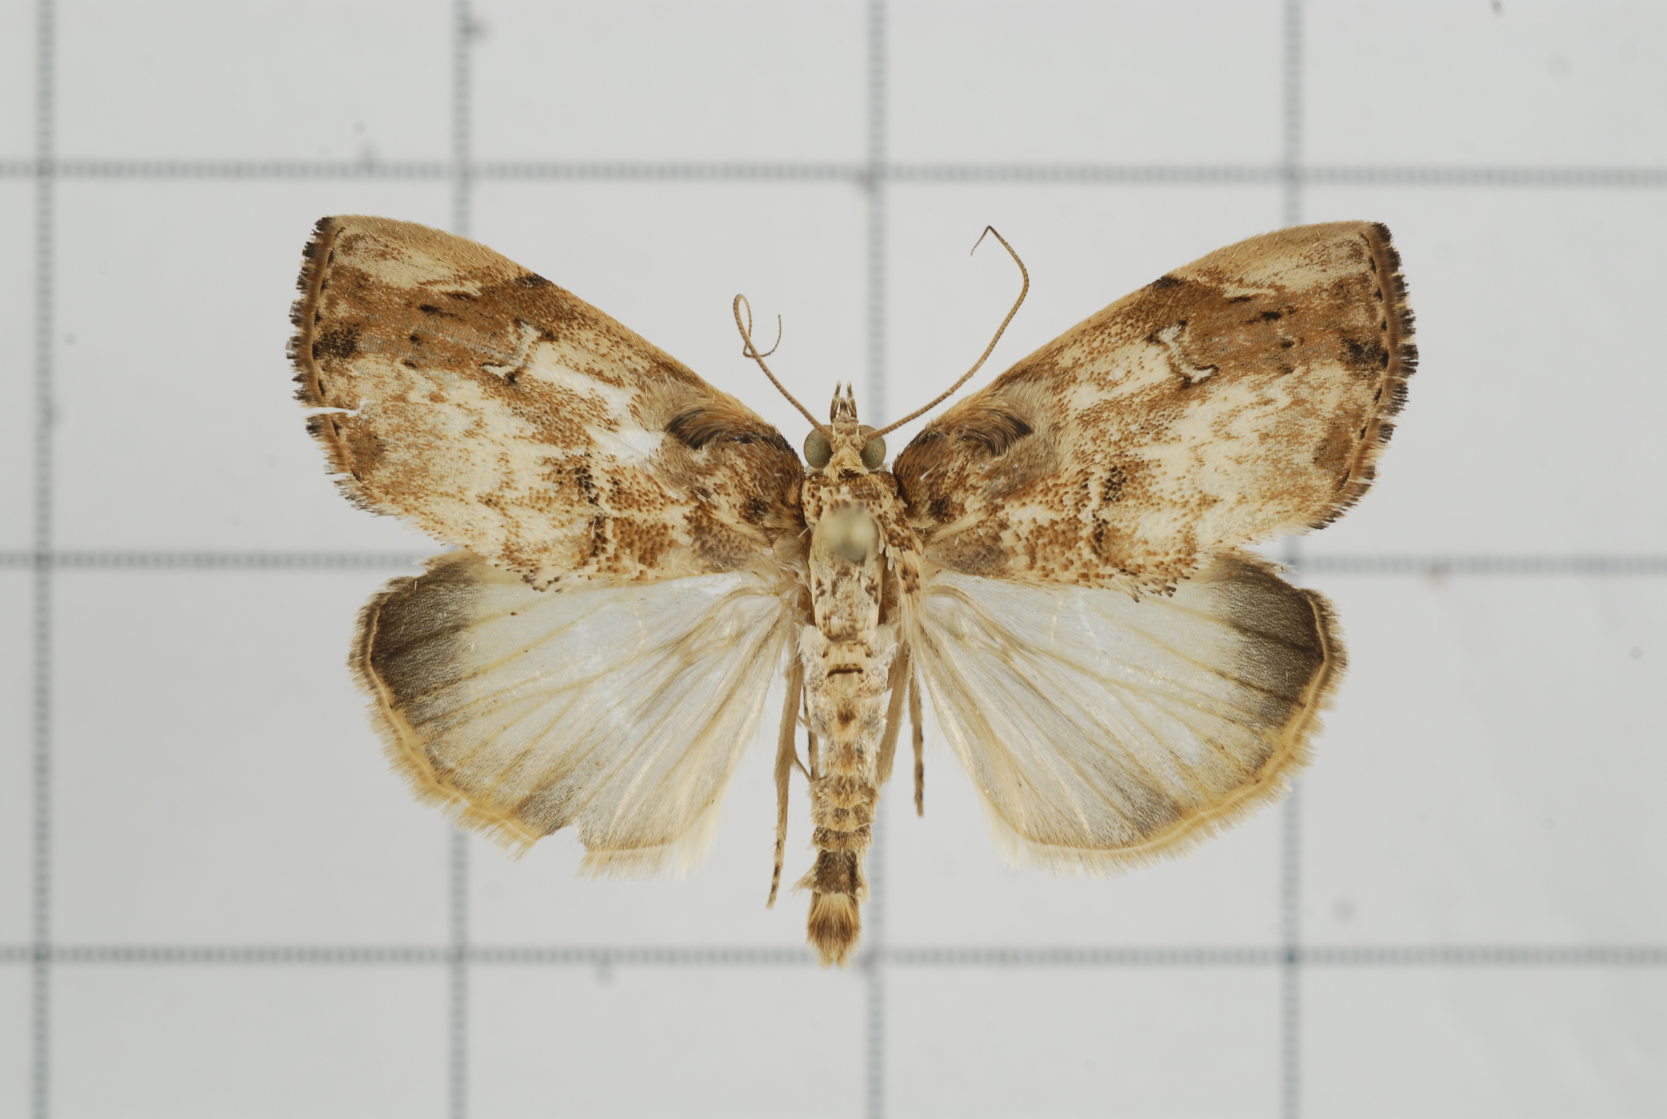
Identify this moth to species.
Crocidolomia subhirsutalis
